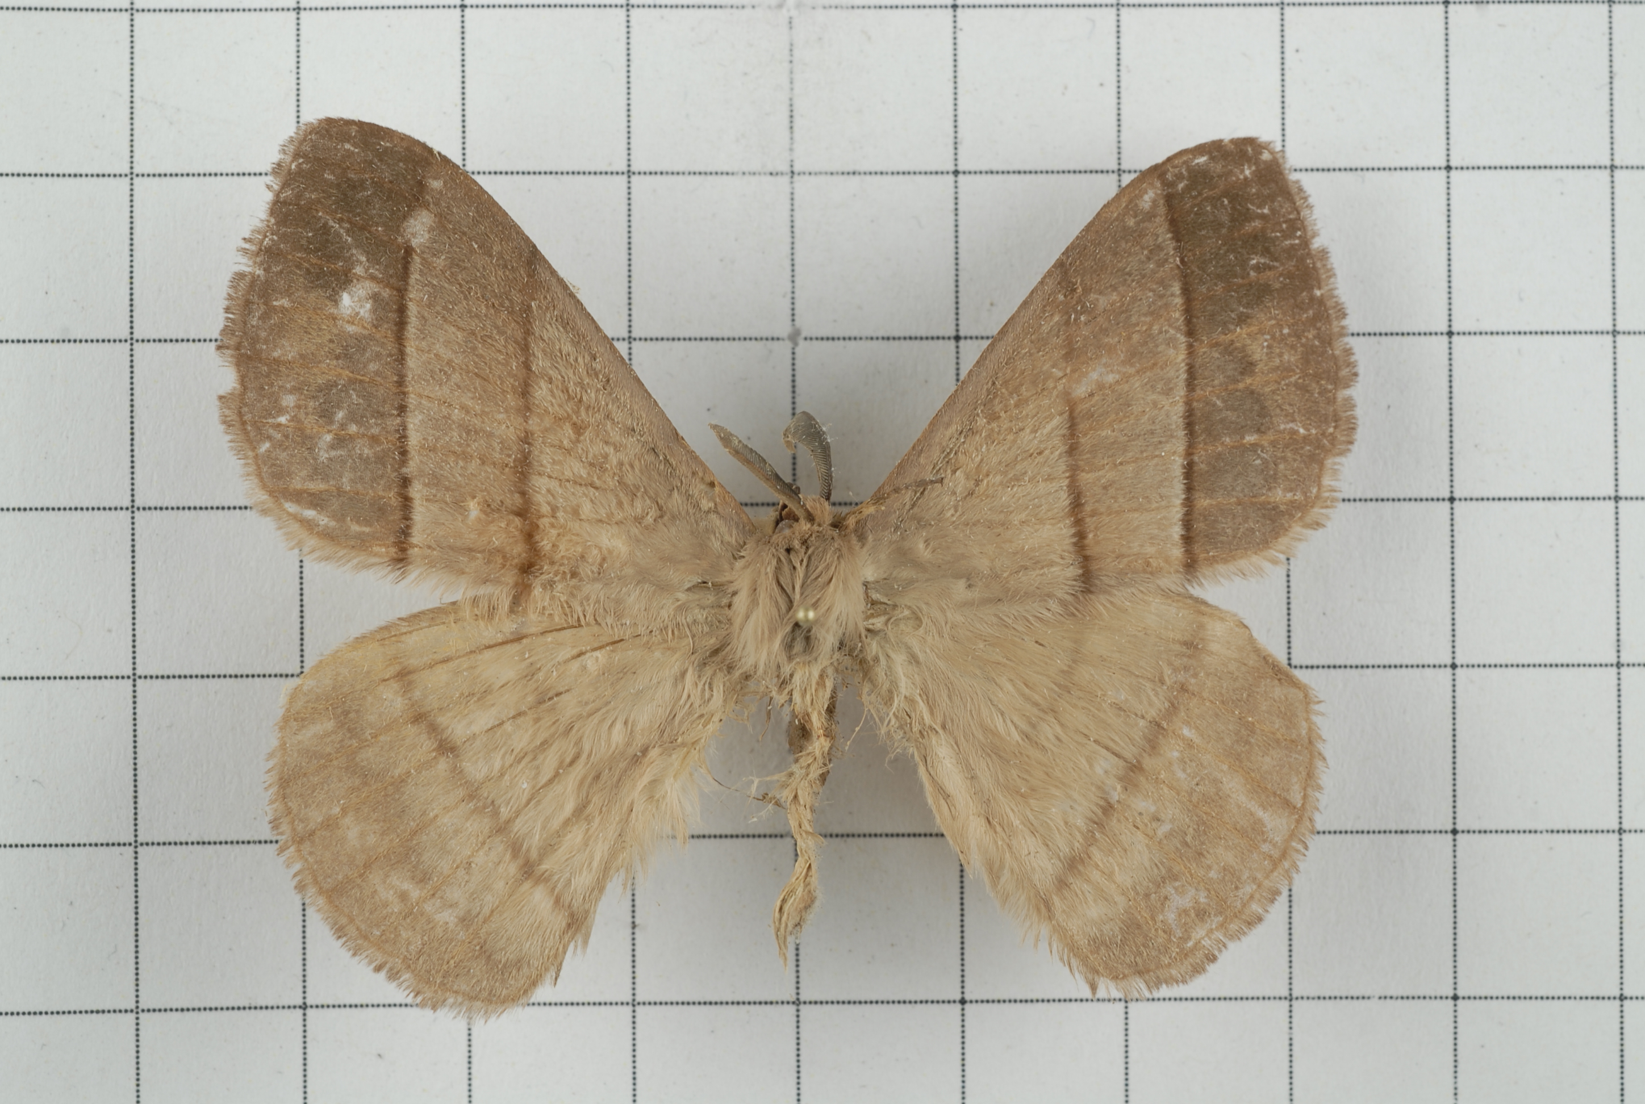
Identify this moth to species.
Palirisa cervina formosana
